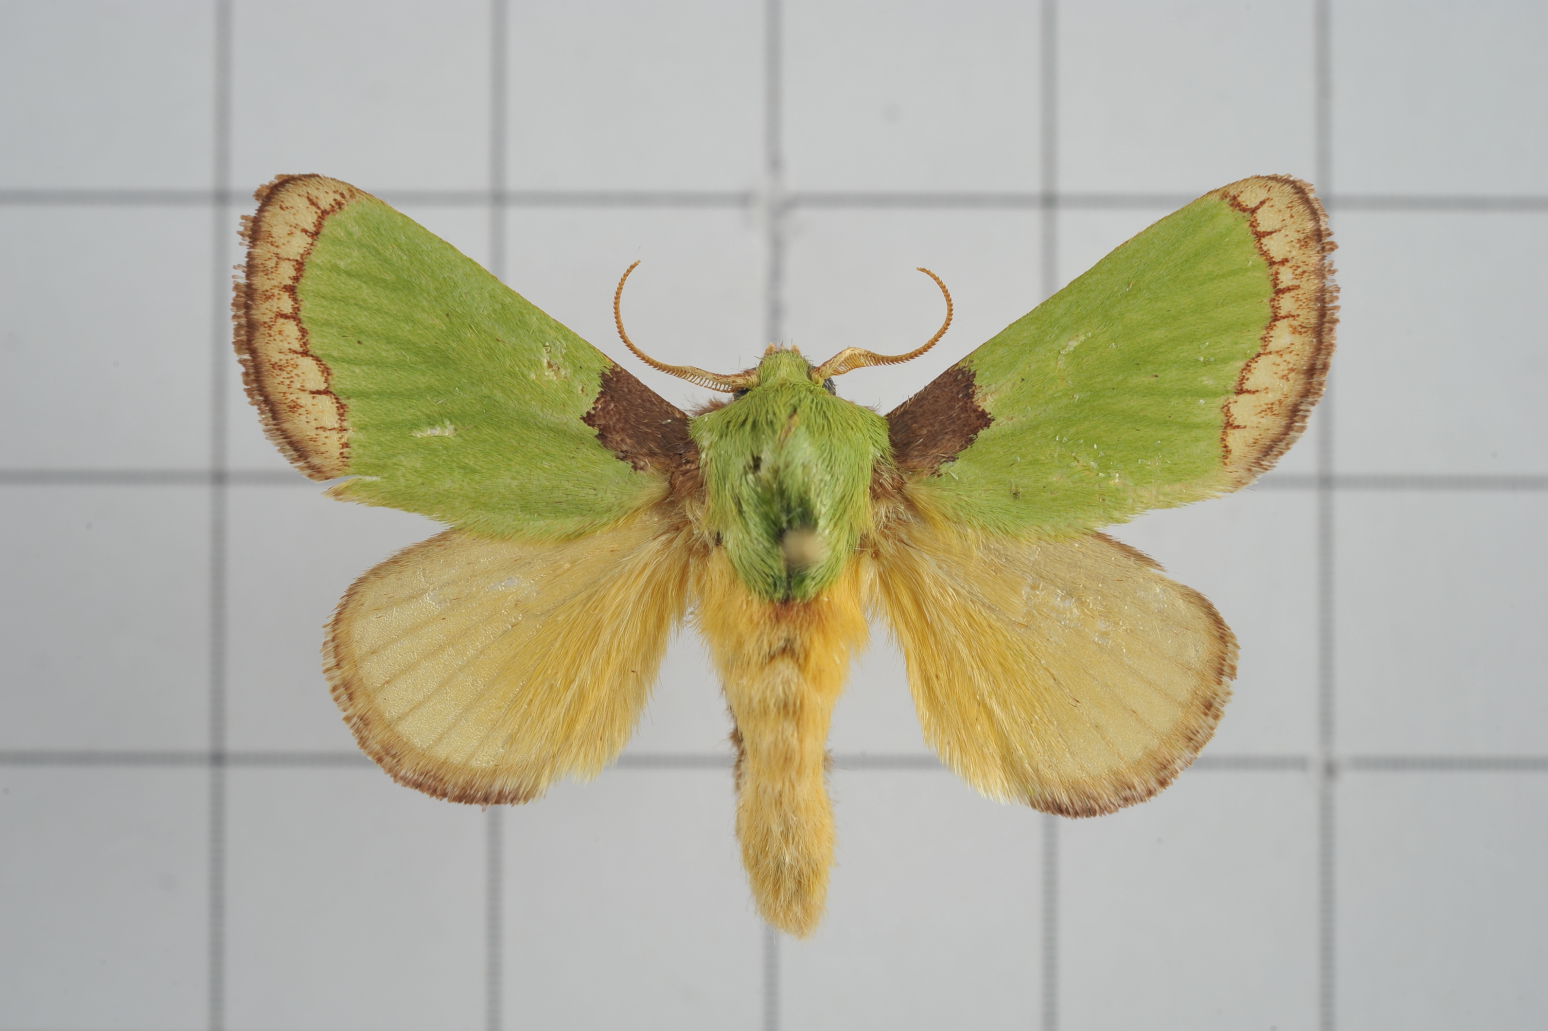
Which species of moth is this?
Parasa consocia
